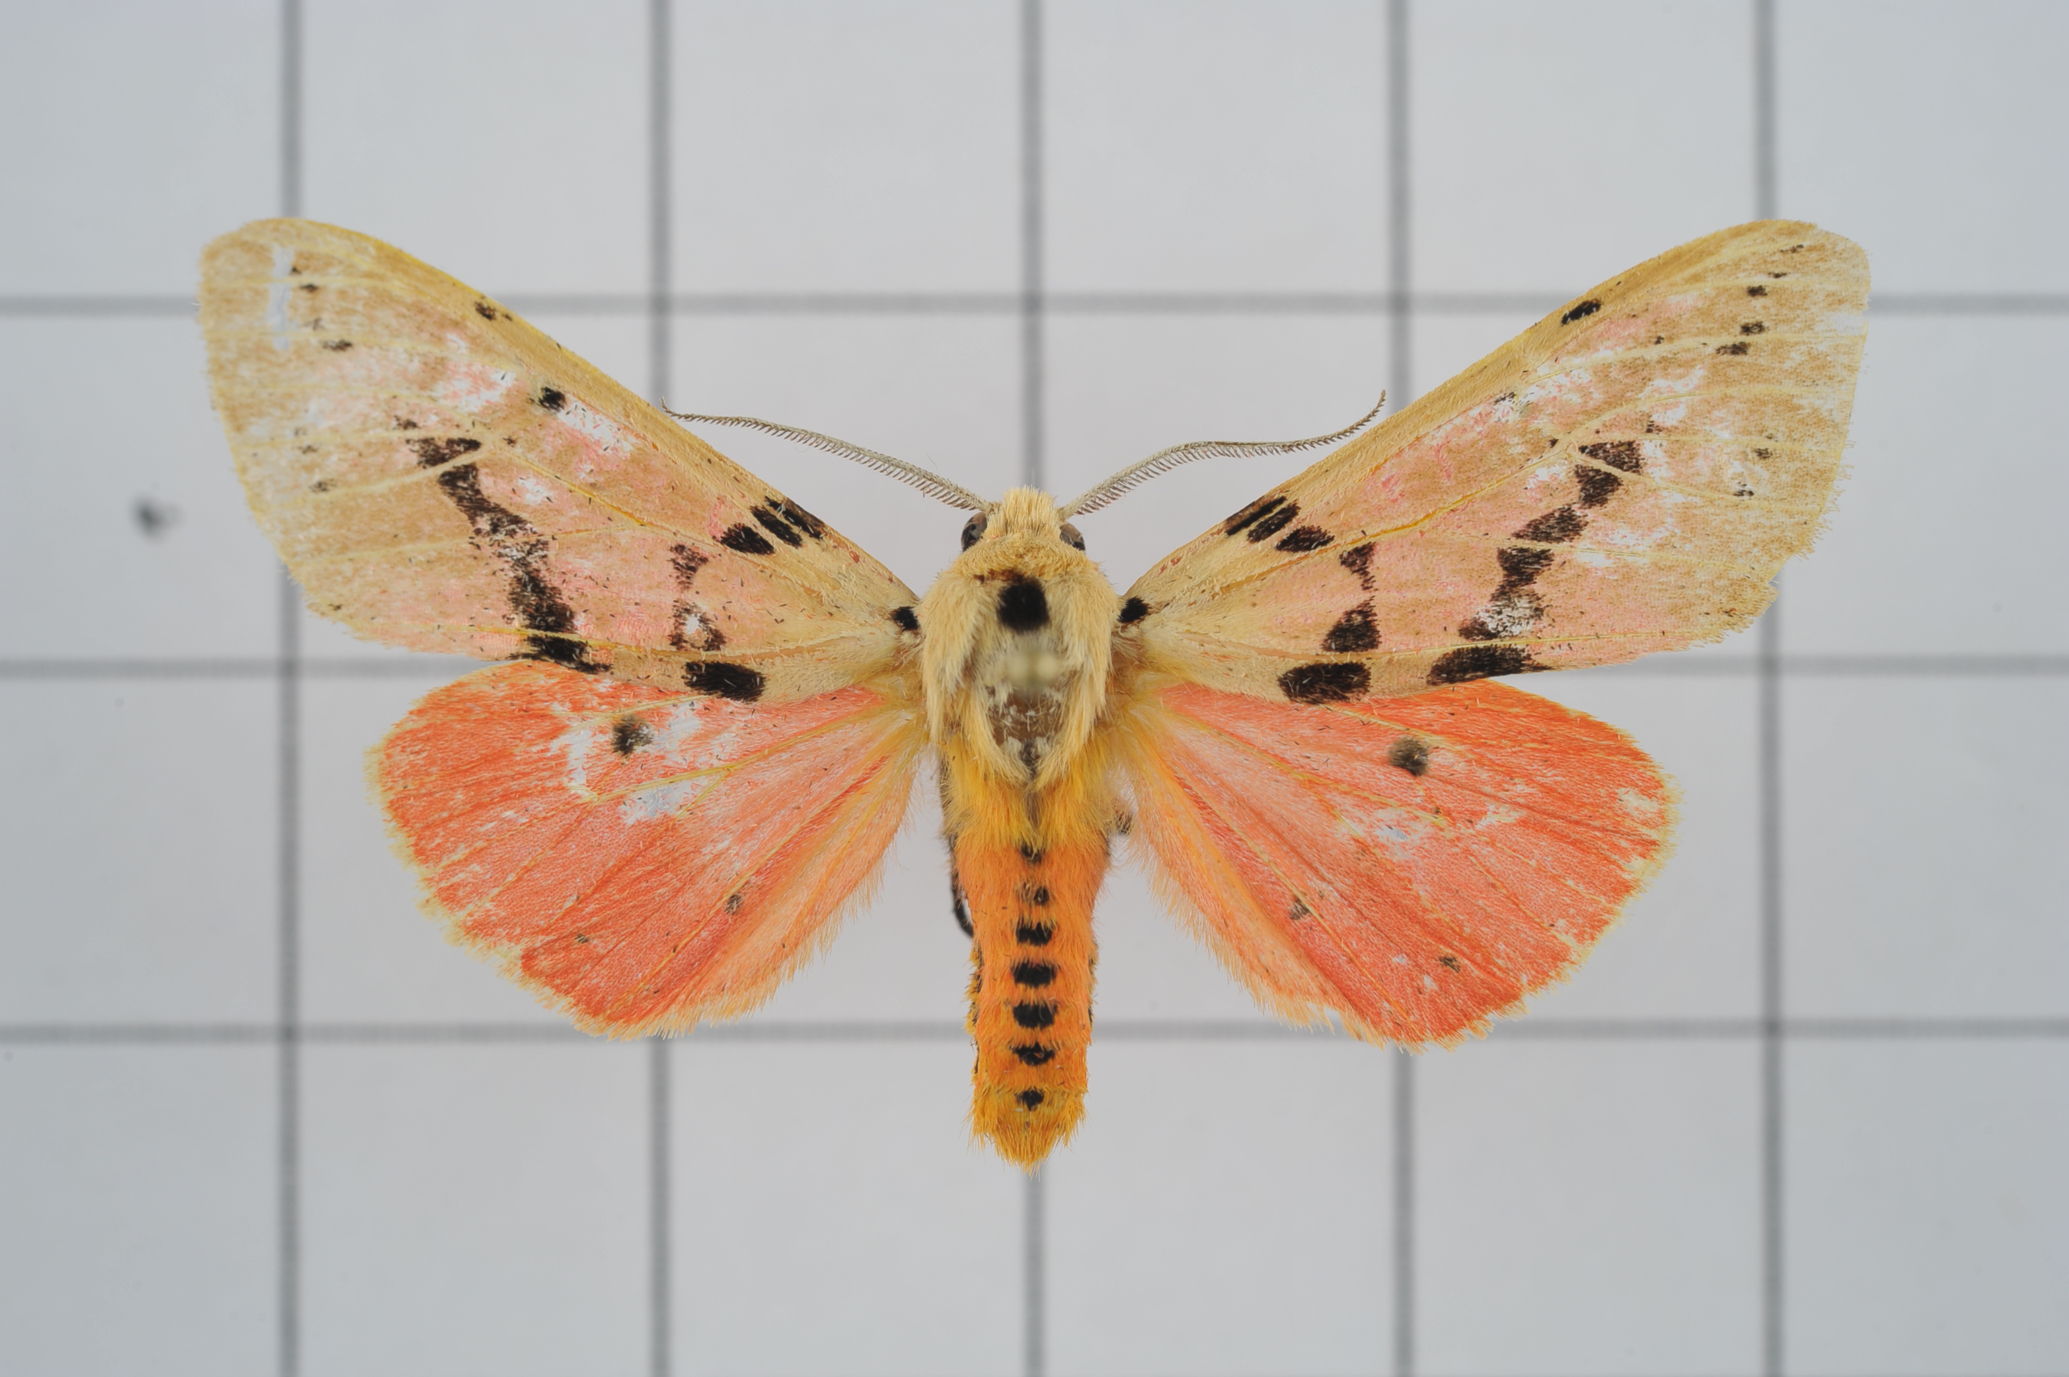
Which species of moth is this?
Spilarctia postrubida
